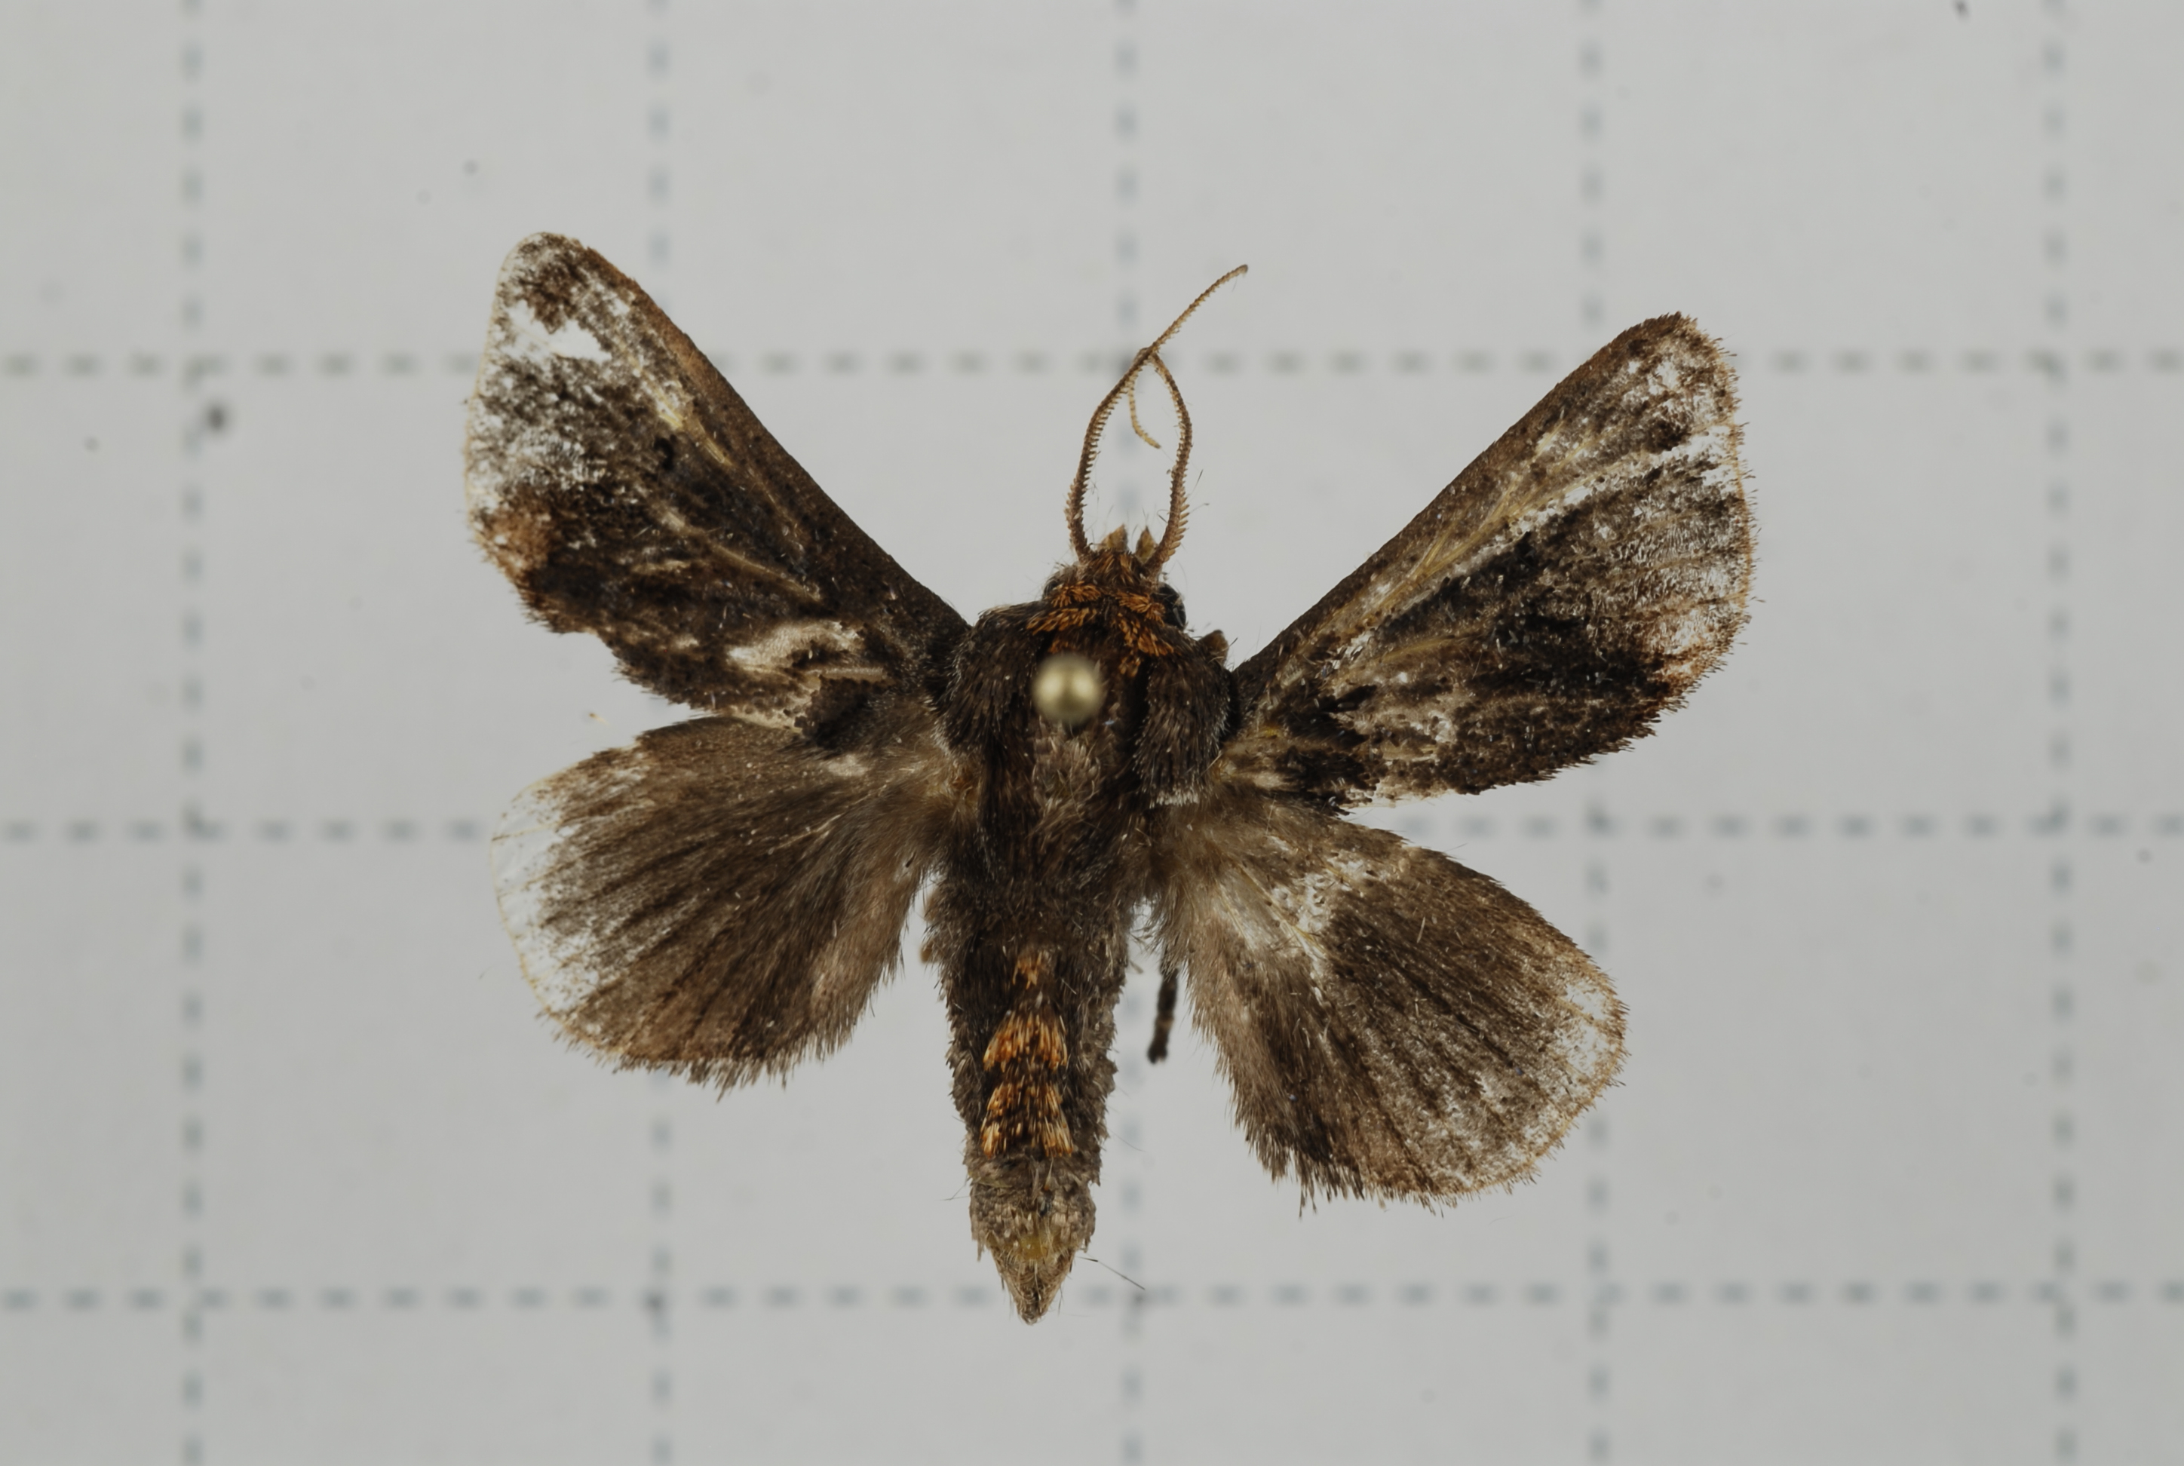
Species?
Phlossa conjuncta
